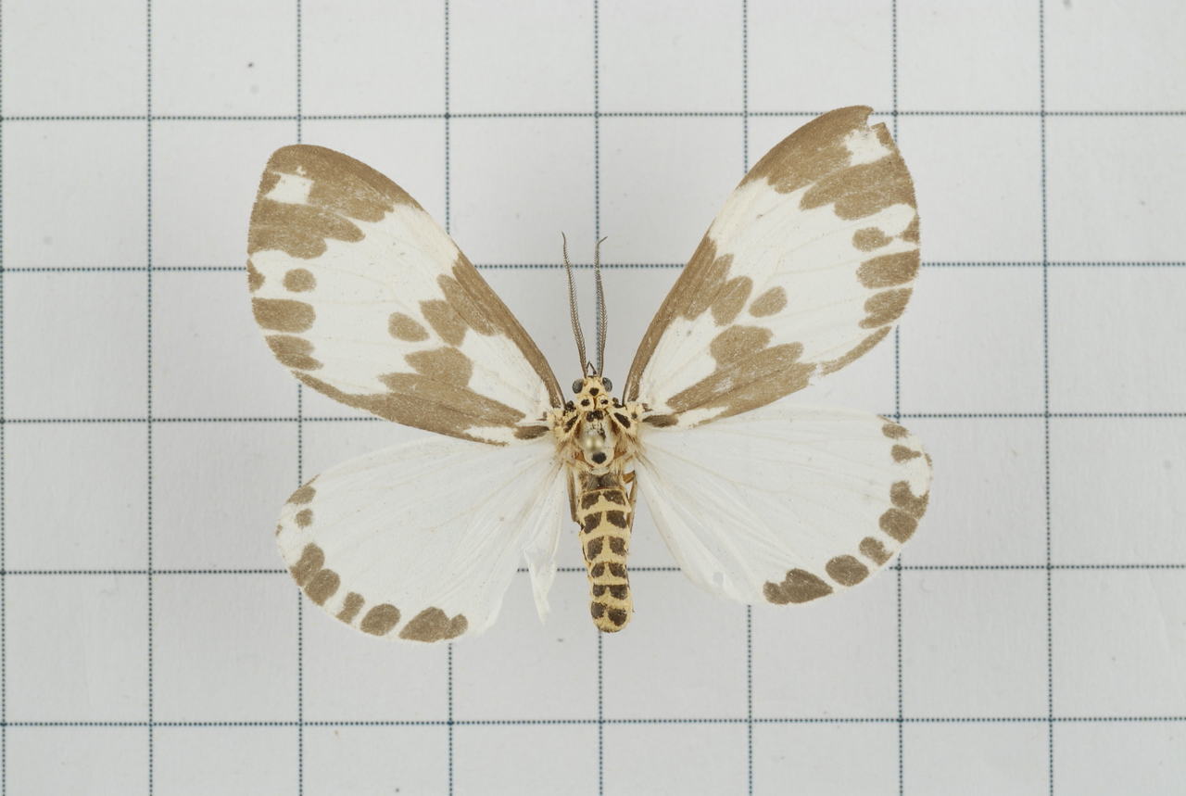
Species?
Nyctemera carissima formosana
